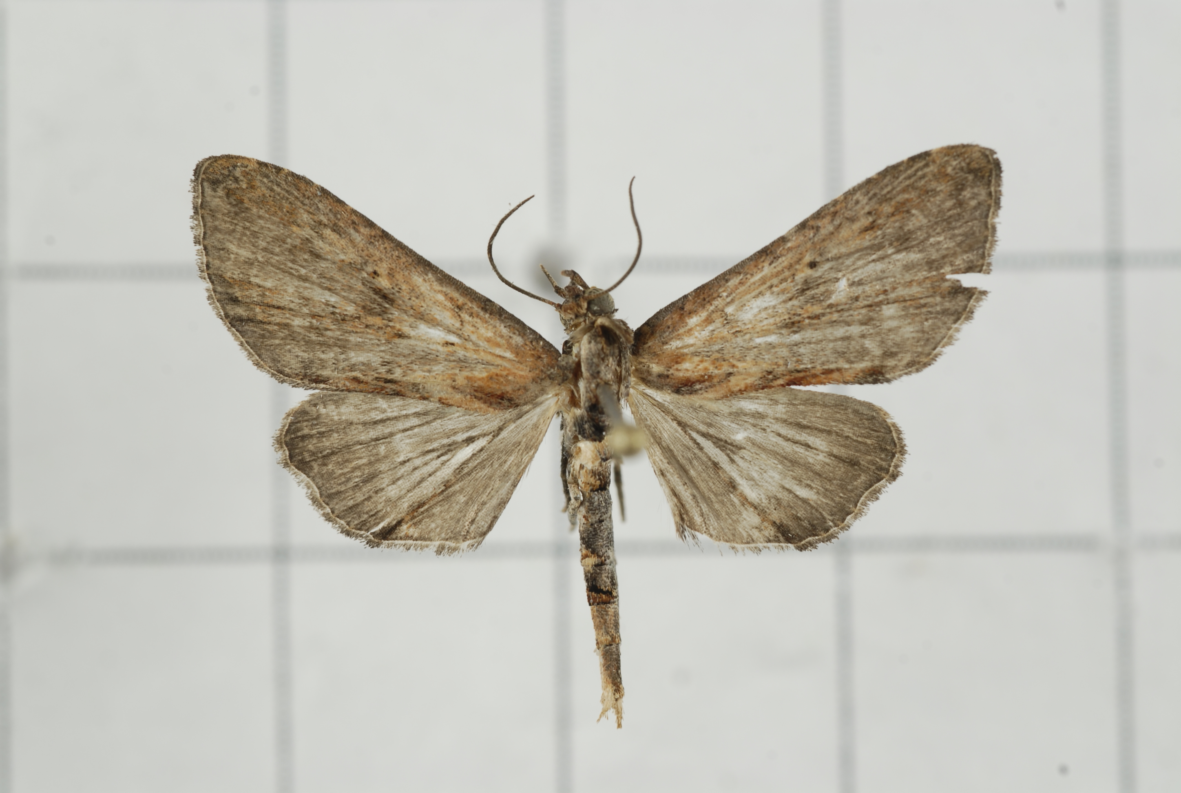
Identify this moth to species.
Anigraea homochroa
